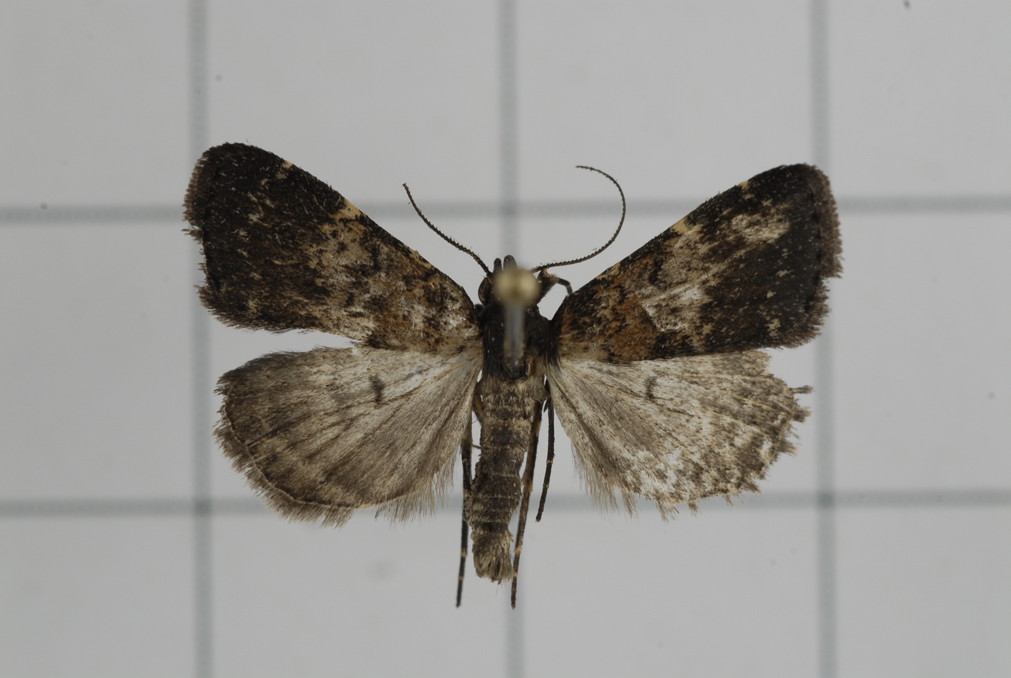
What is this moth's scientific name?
Hydrillodes lentalis
